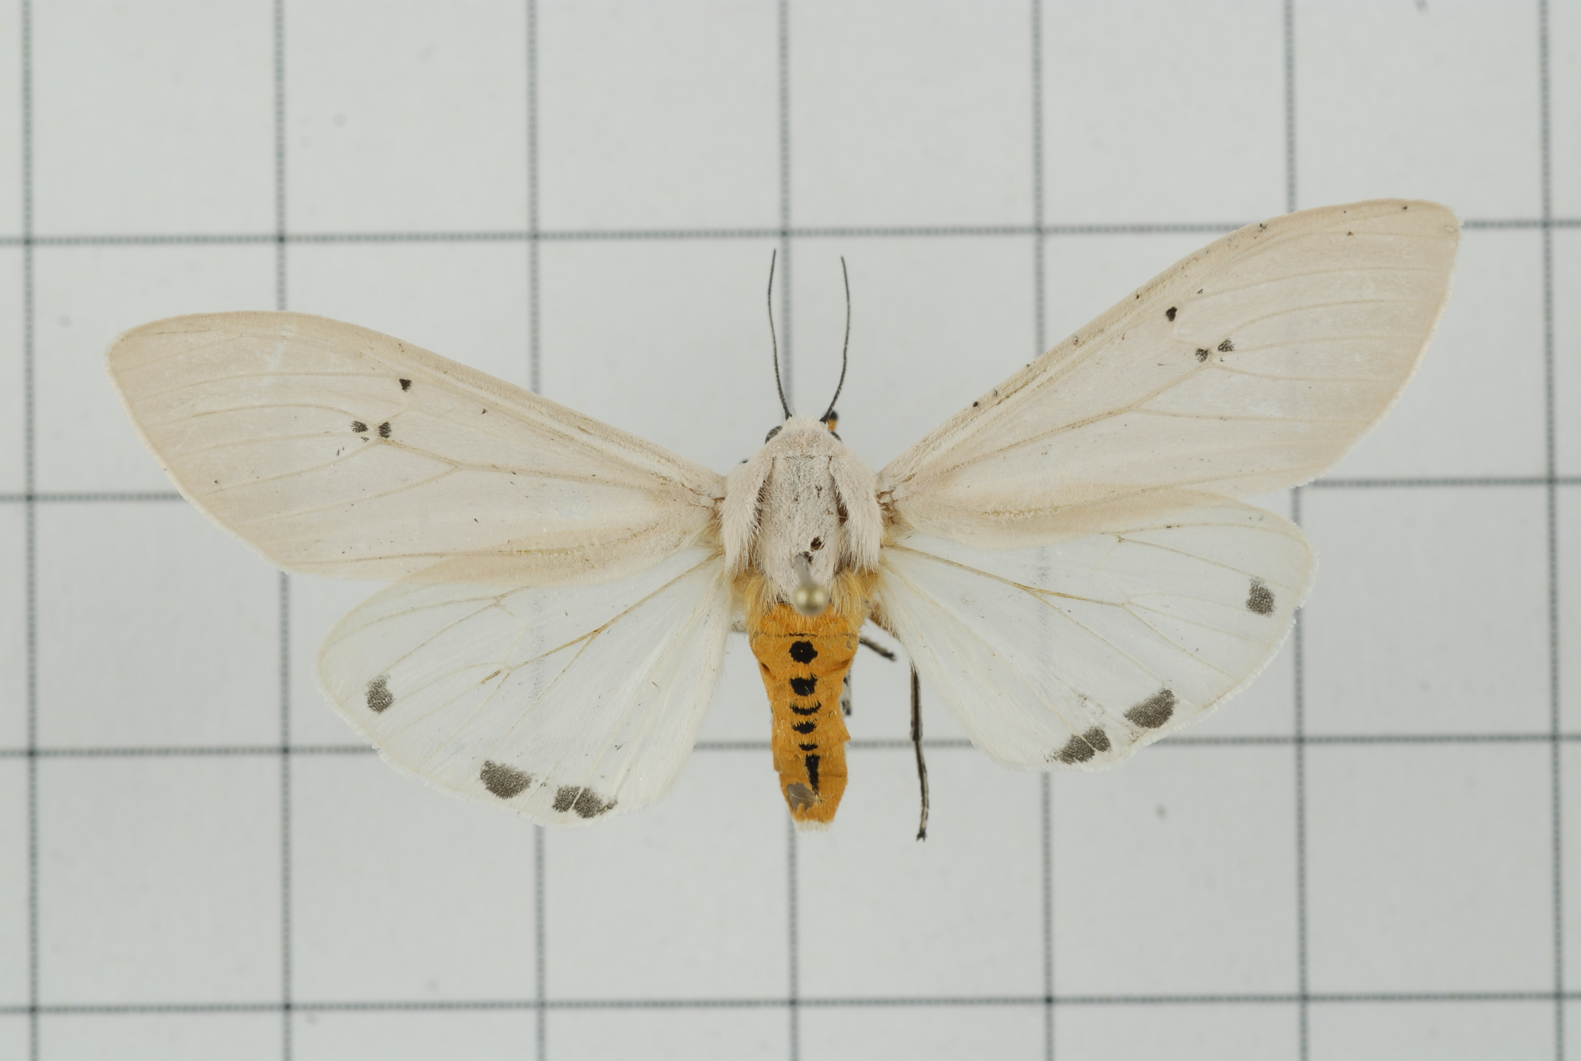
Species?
Creatonotos transiens koni
